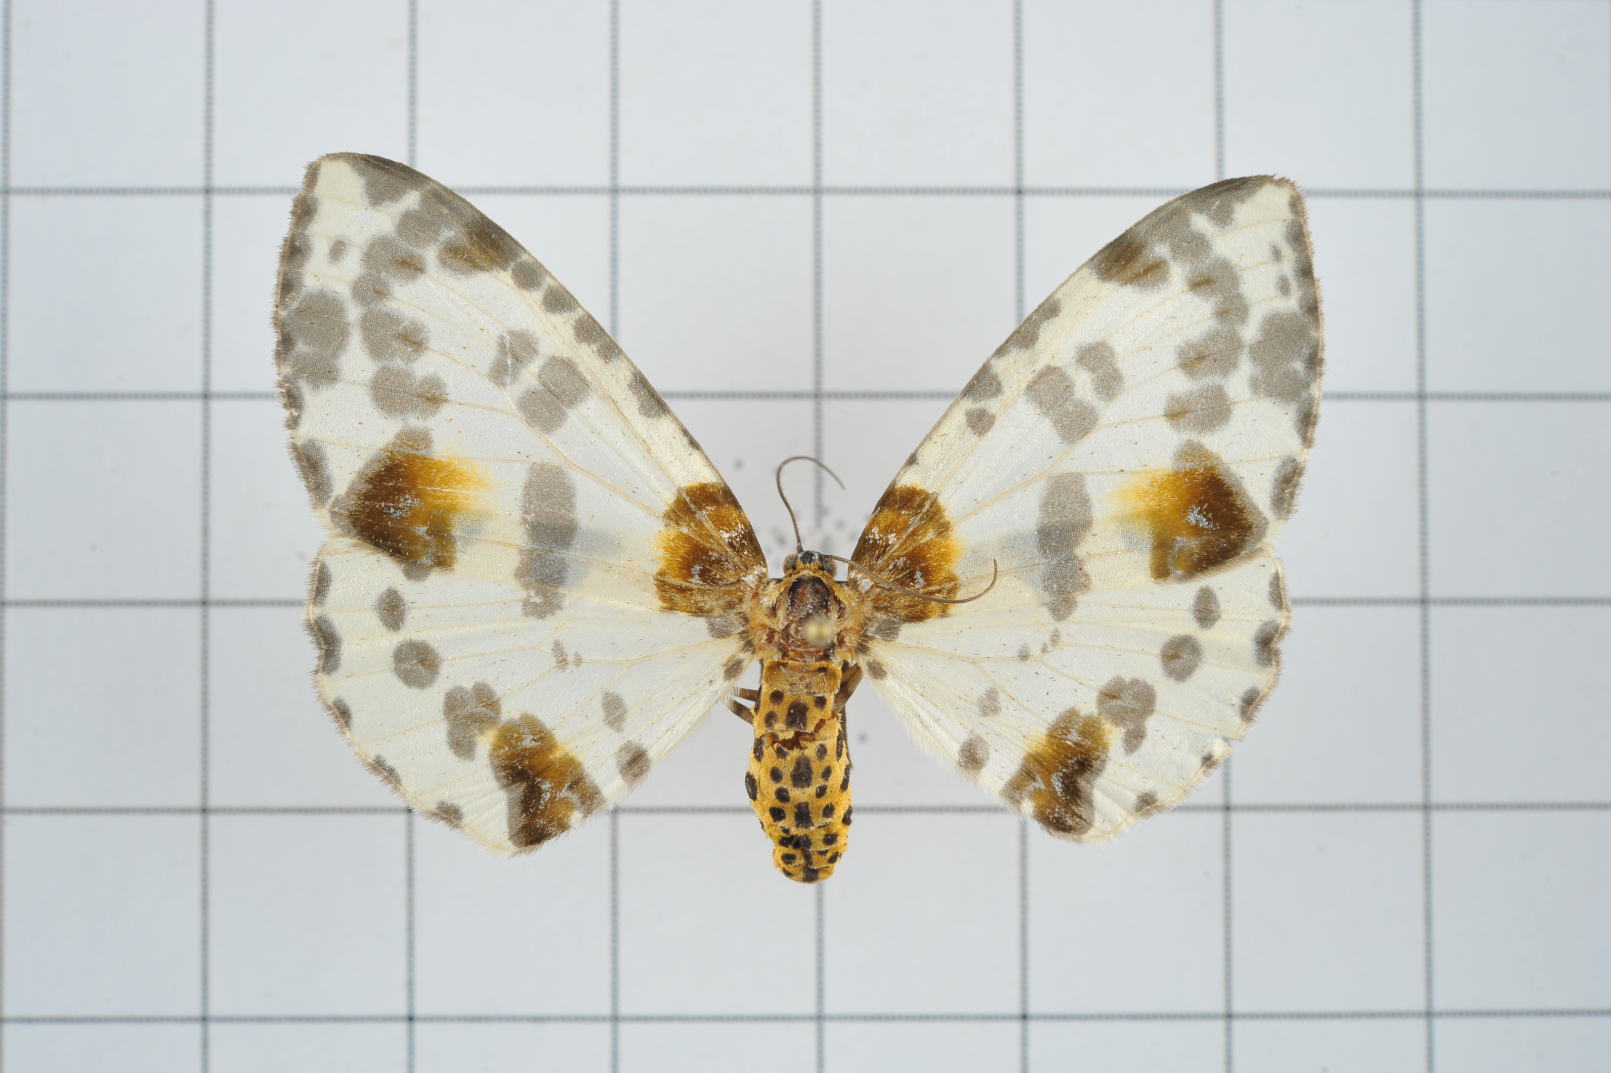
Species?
Abraxas adilluminata
